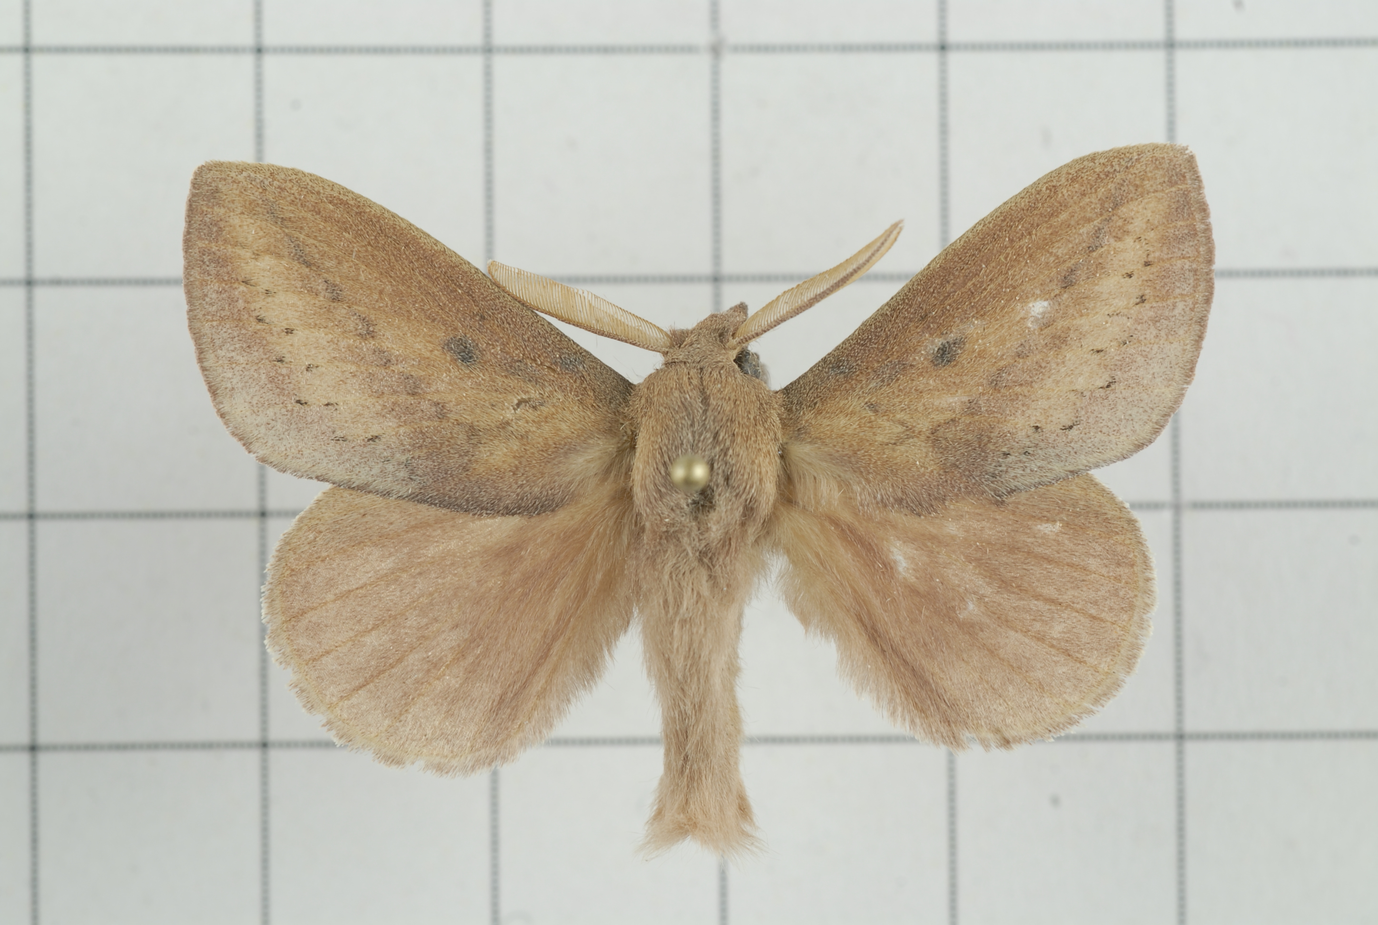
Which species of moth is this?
Euthrix nigropuncta
